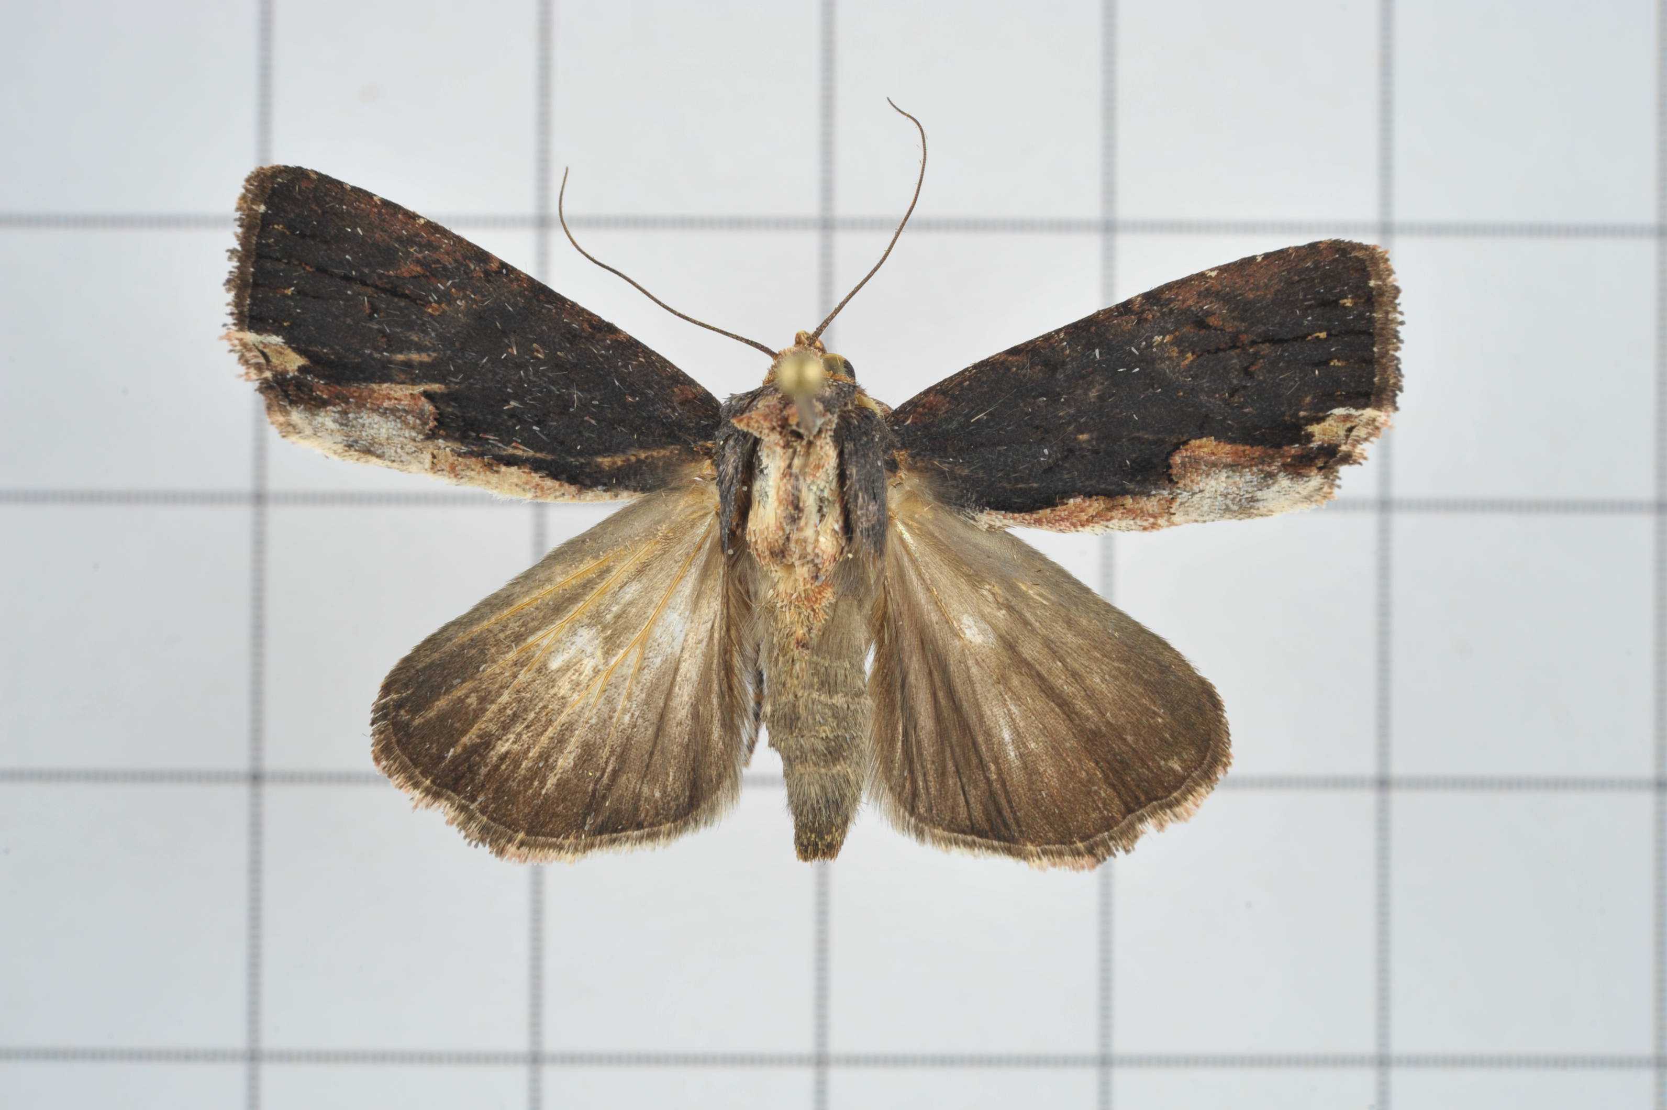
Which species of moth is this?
Dipterygina japonica
